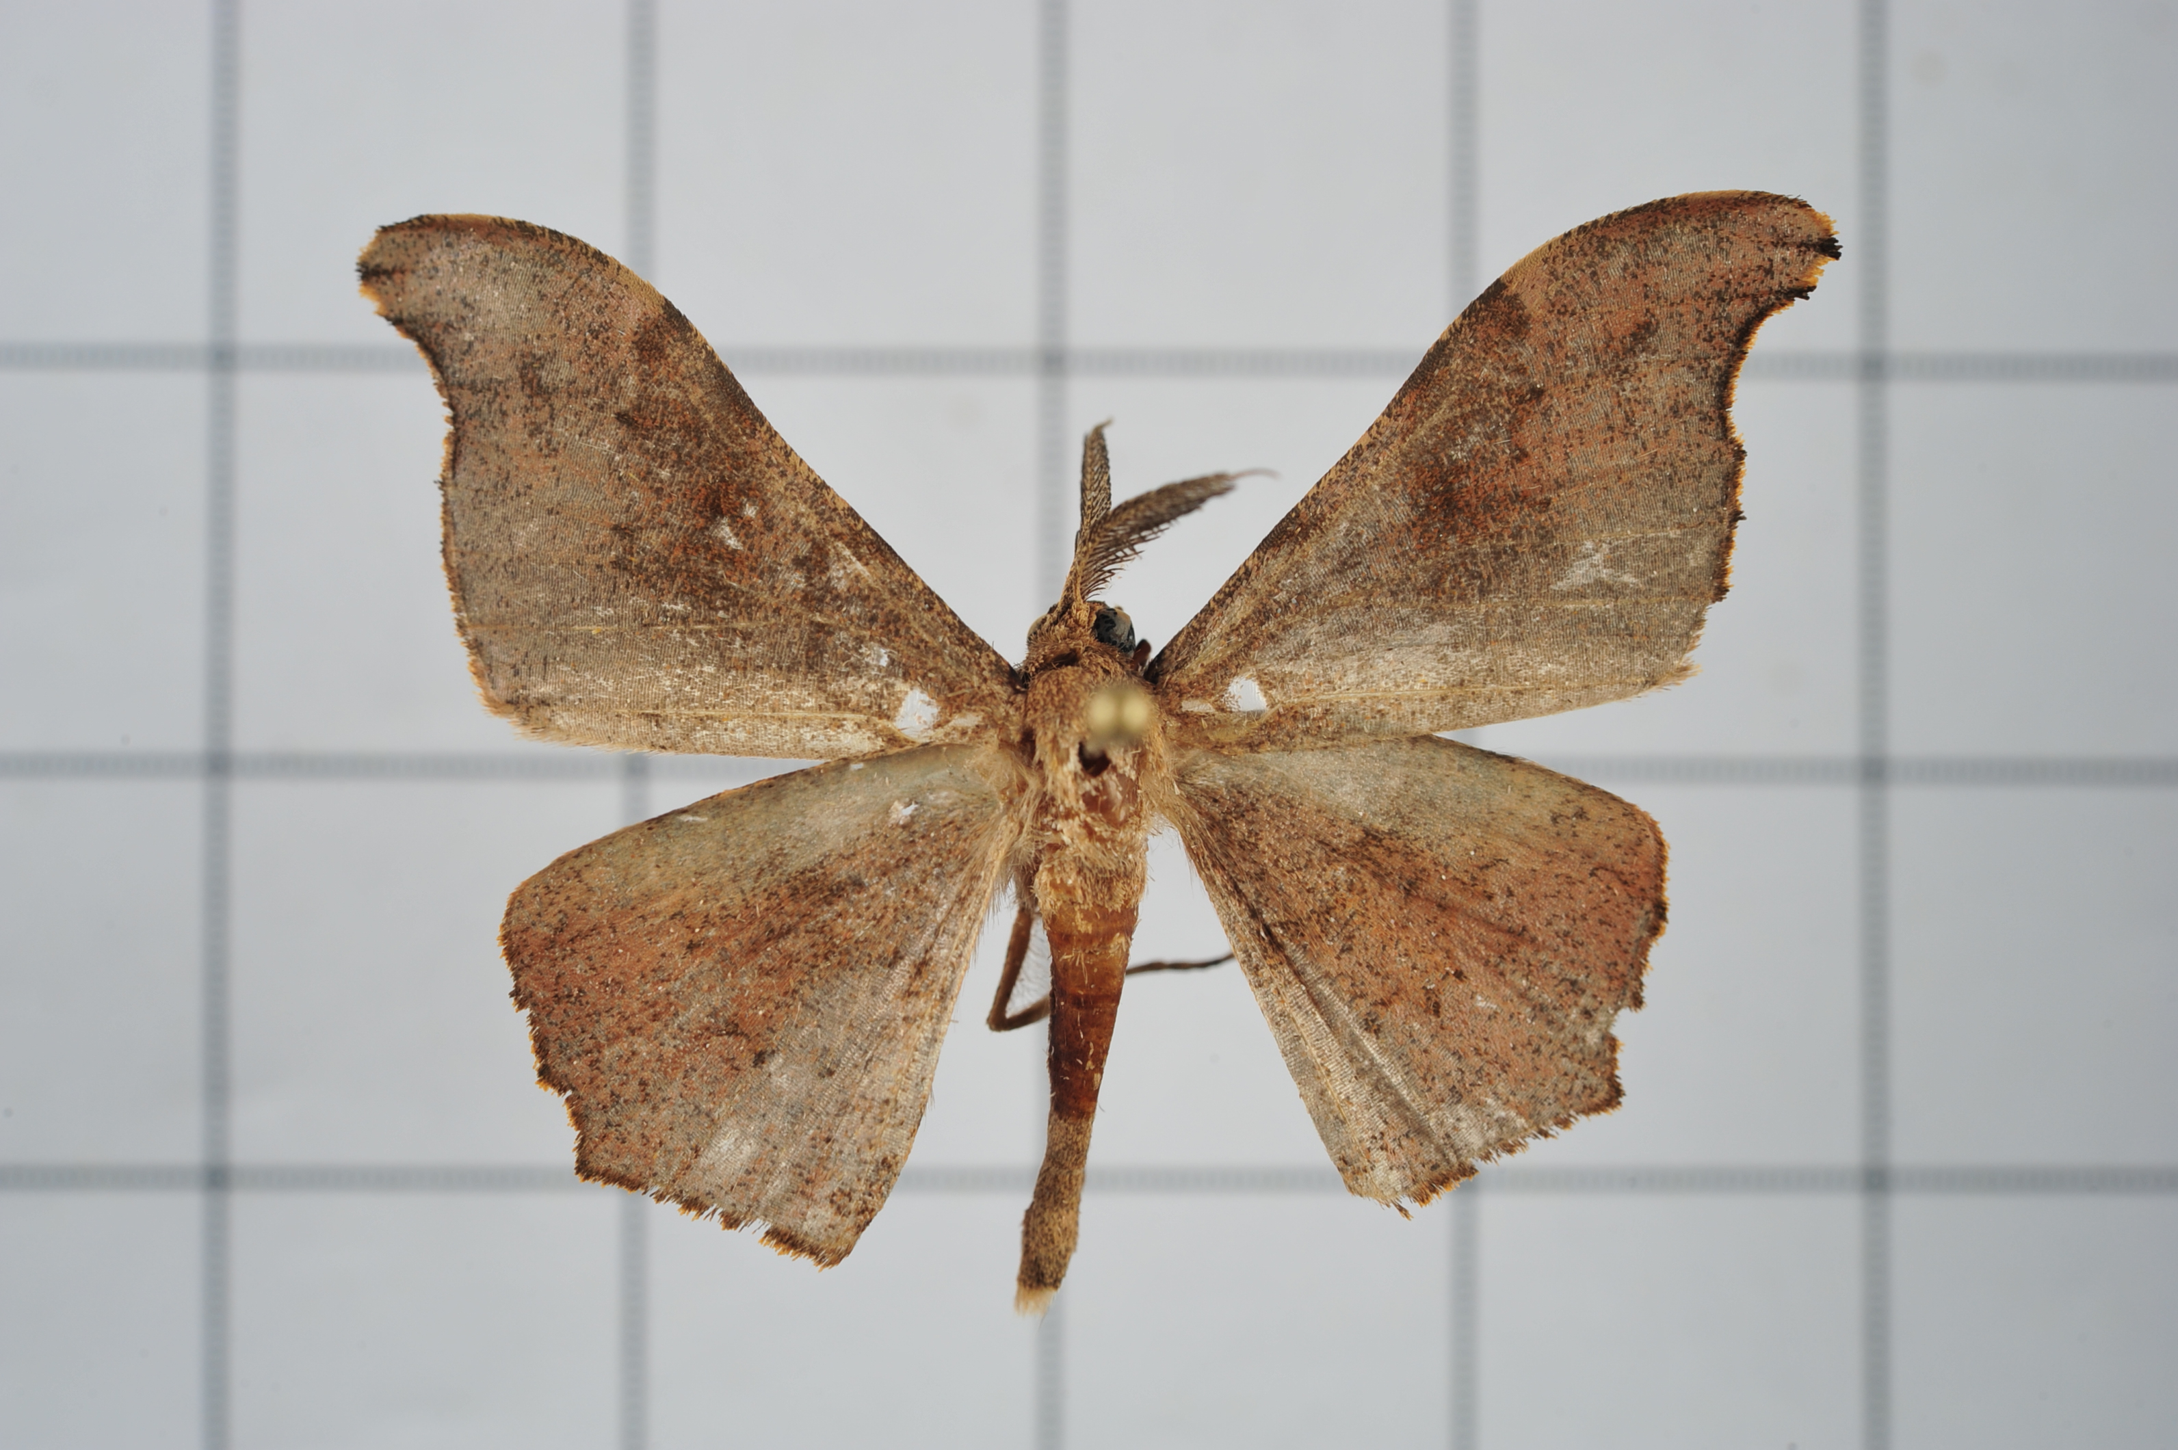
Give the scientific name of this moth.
Hyposidra talaca talaca
